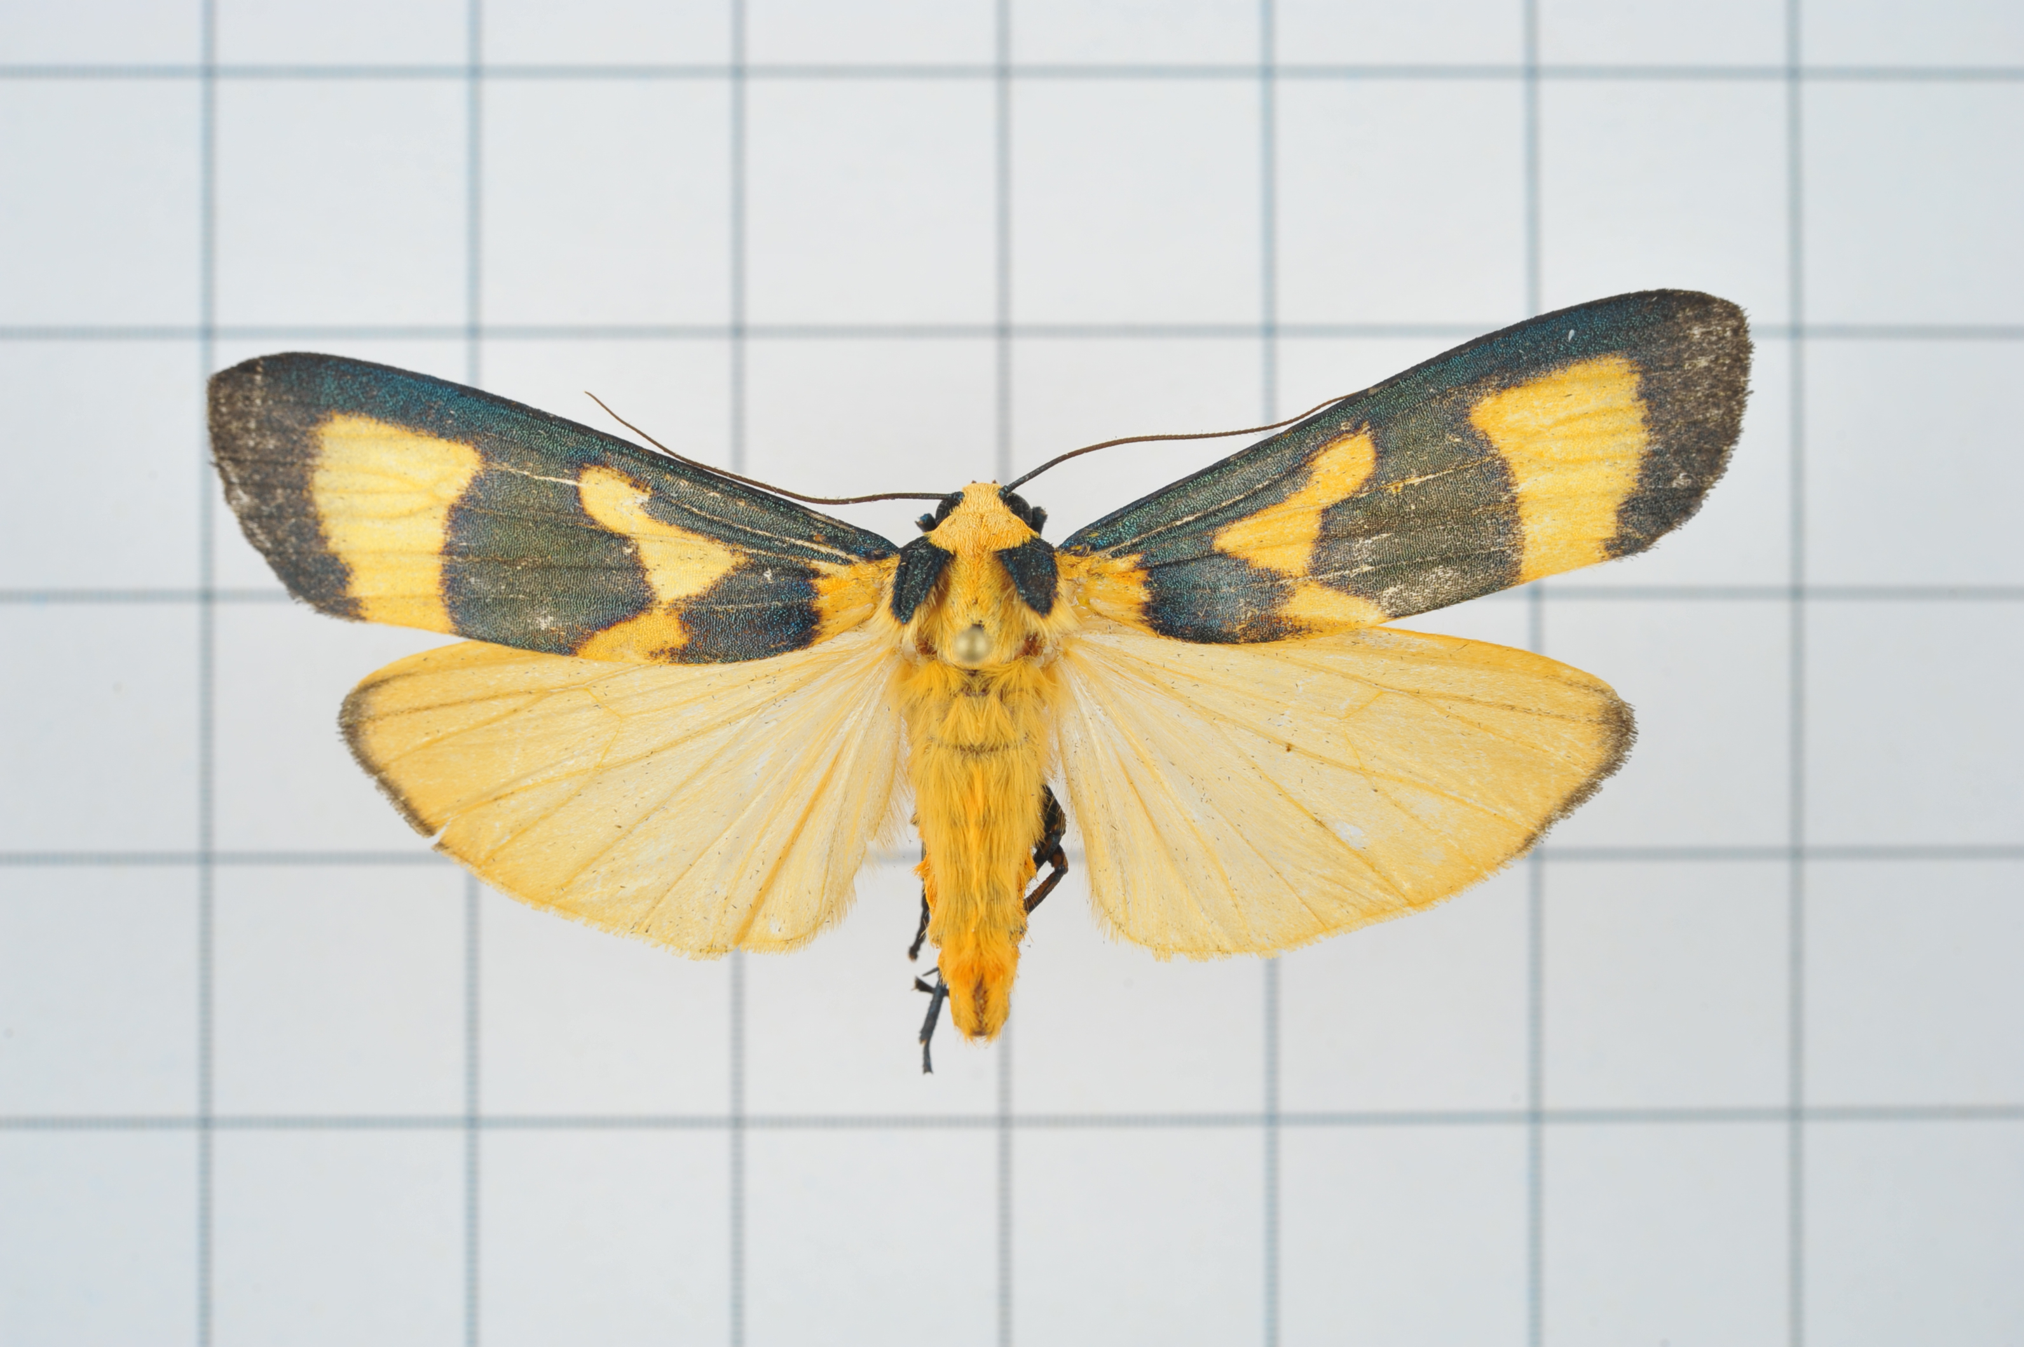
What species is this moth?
Chrysaeglia magnifica
